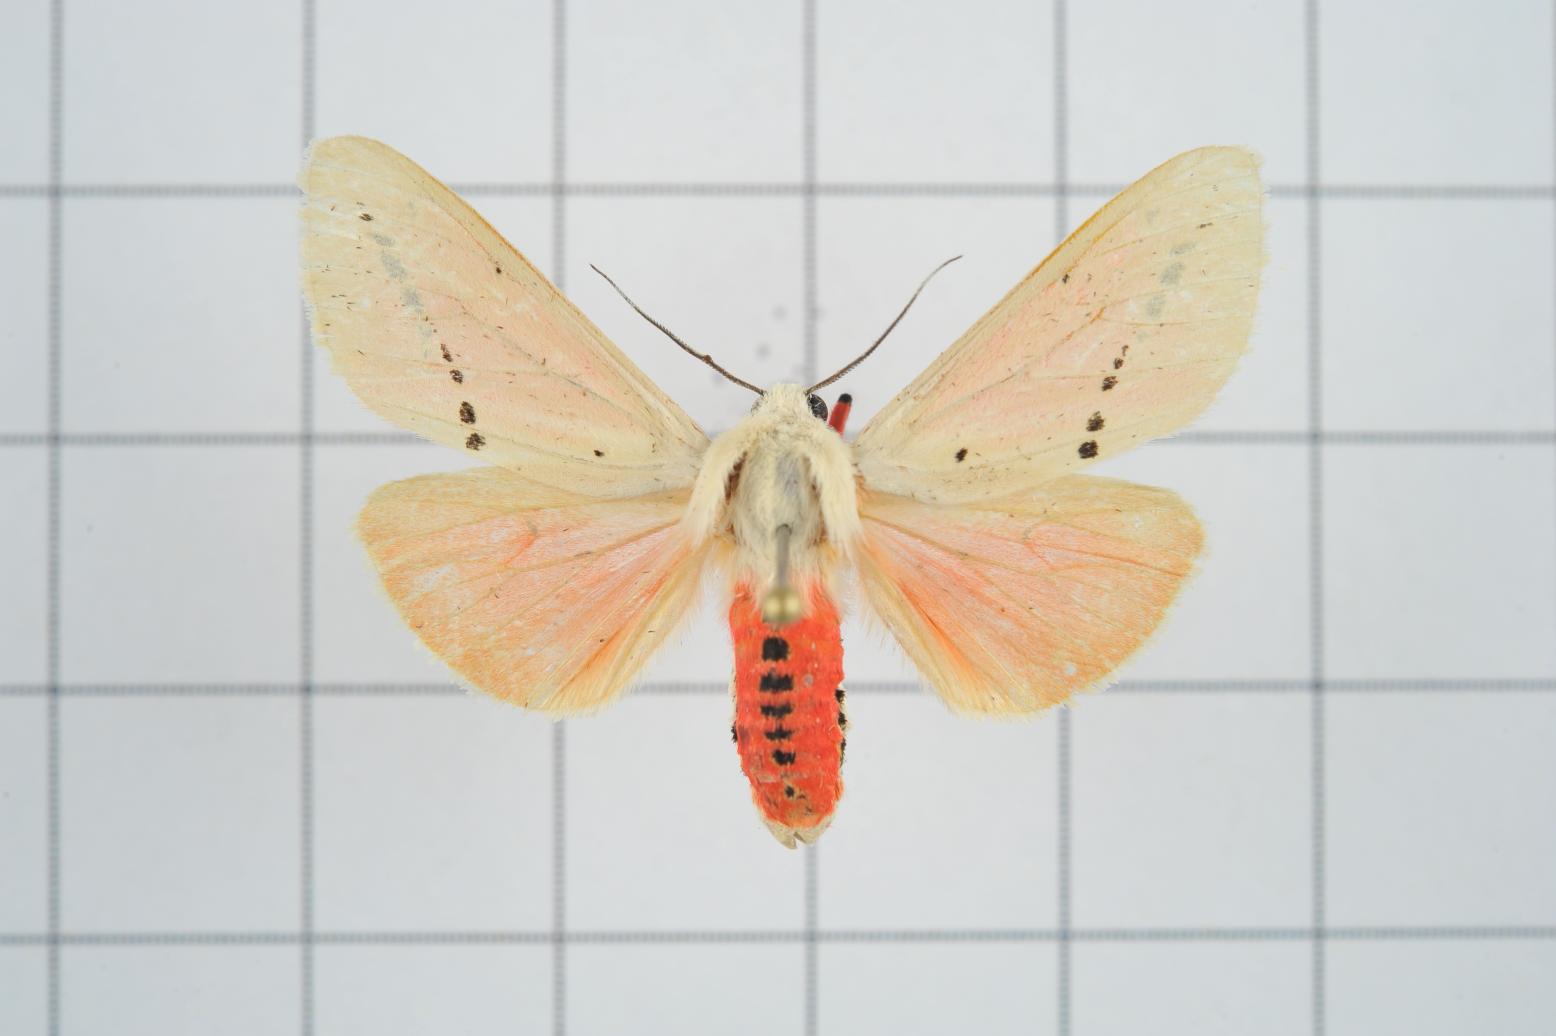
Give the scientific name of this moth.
Spilarctia subcarnea
